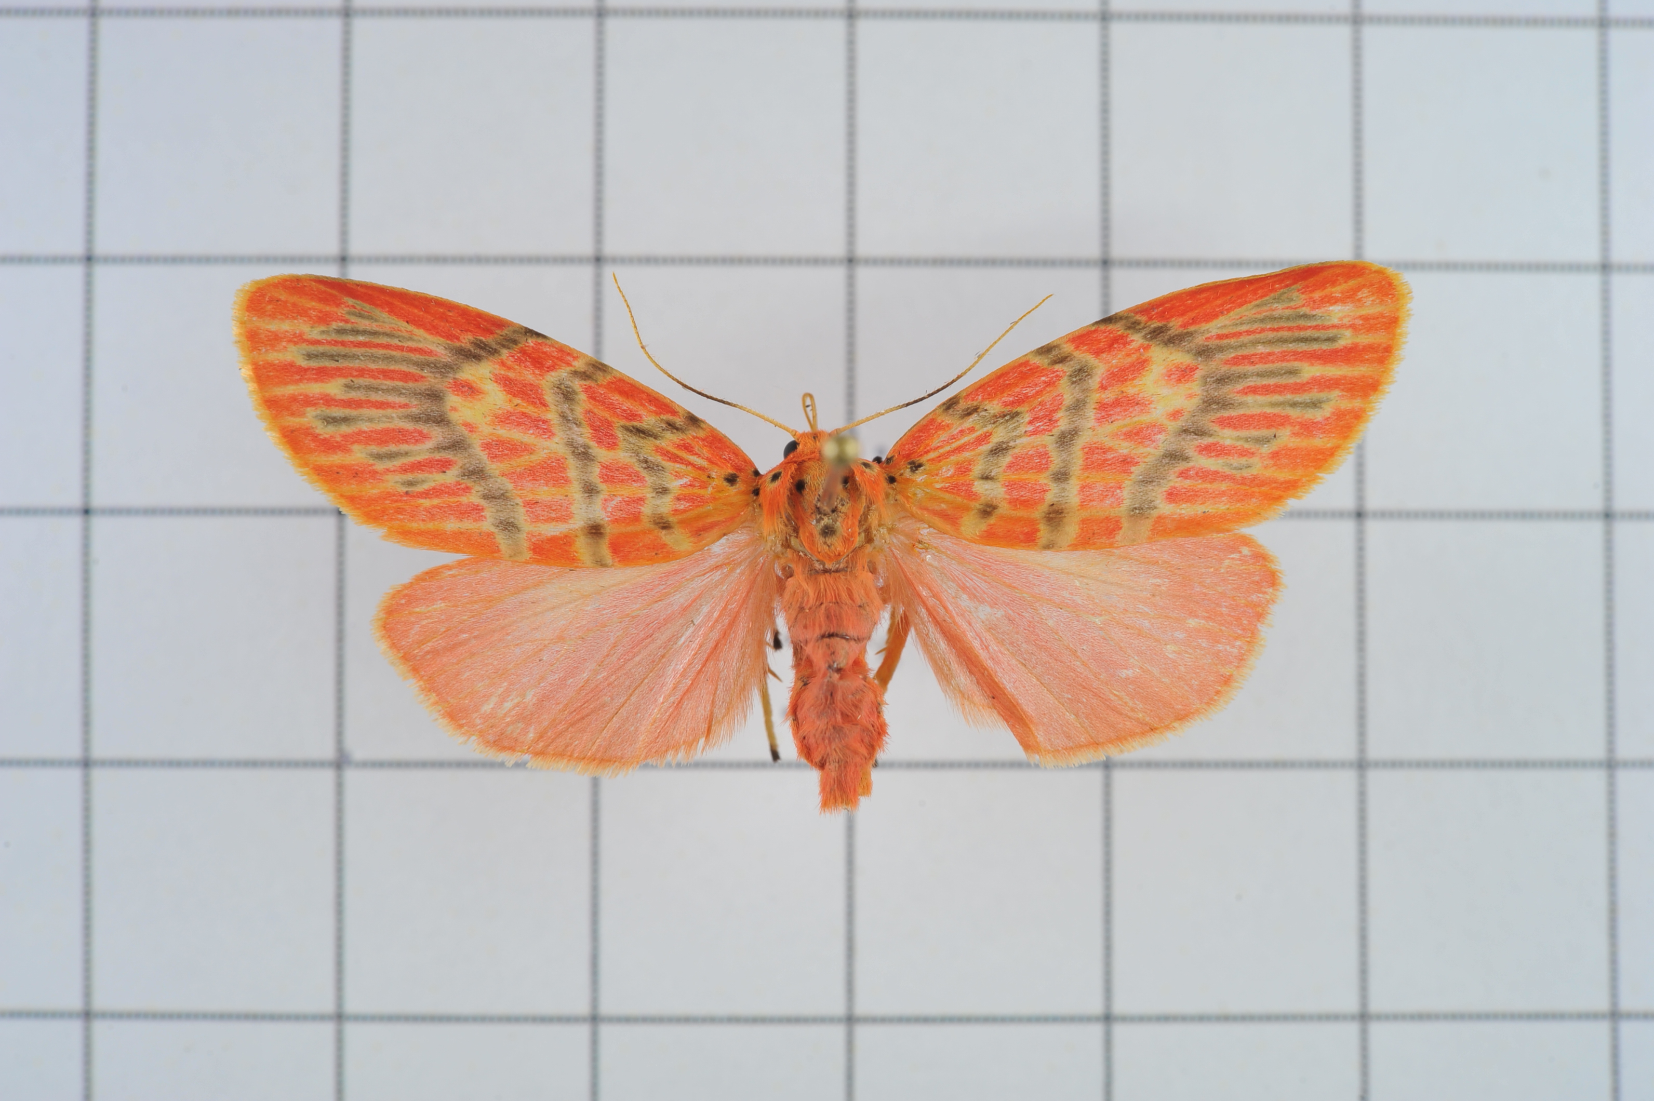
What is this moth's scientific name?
Barsine sauteri
